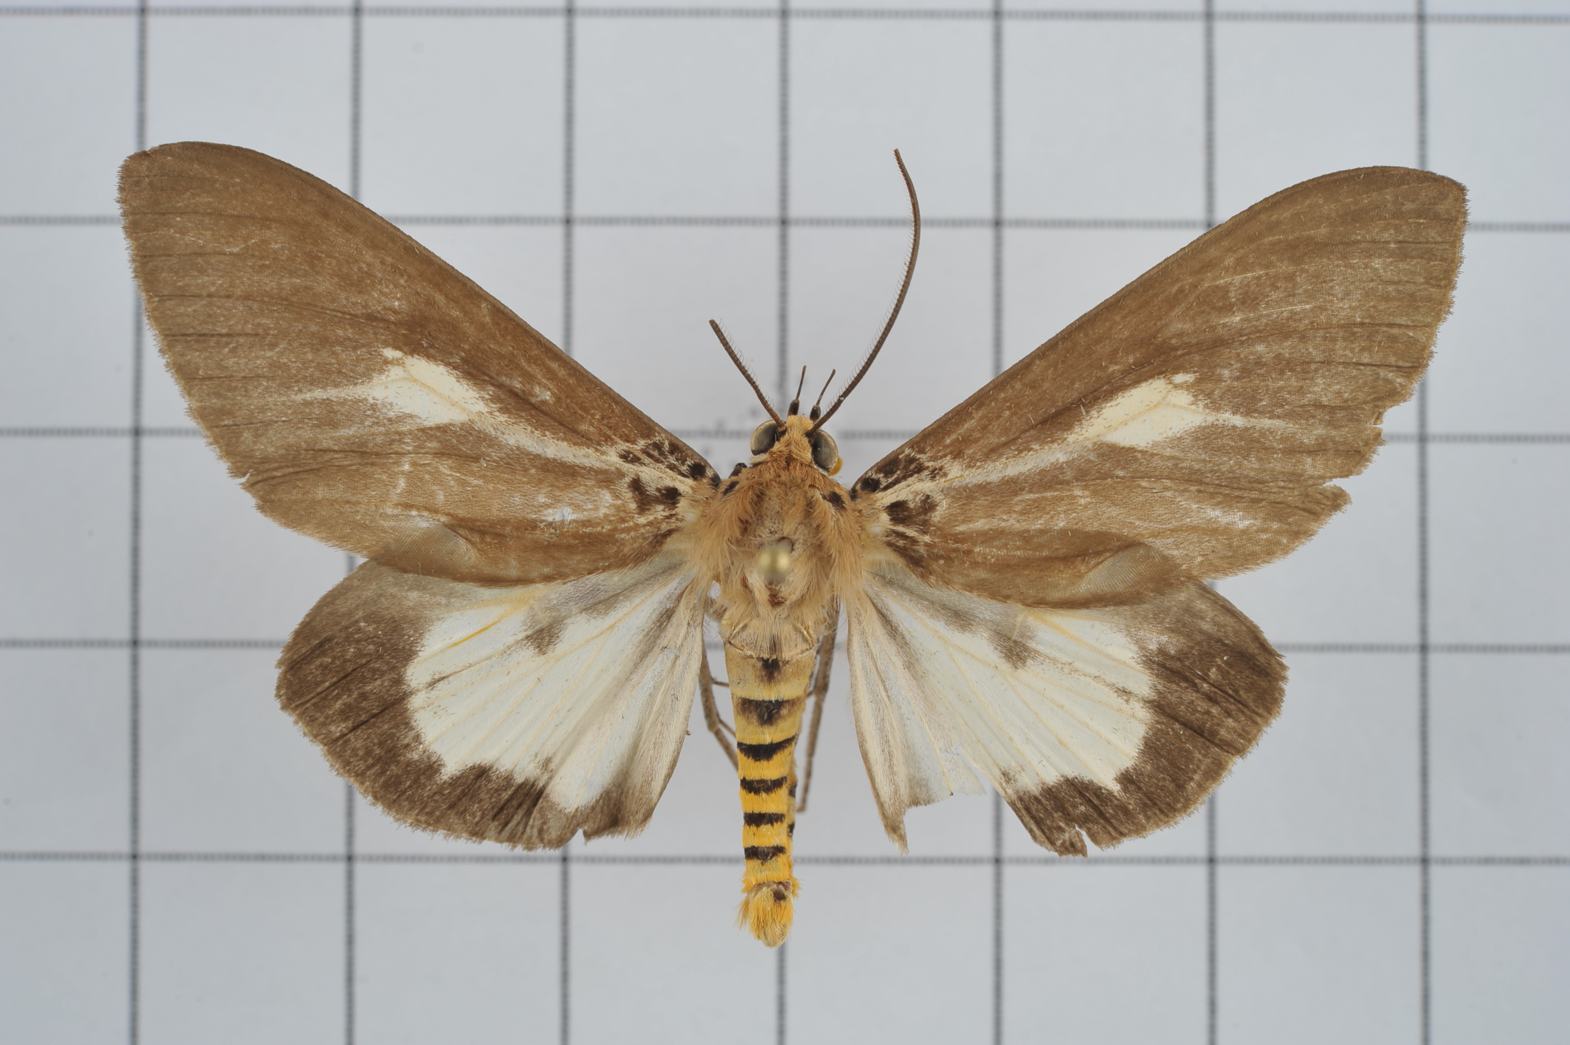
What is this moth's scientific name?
Asota heliconia zebrina
